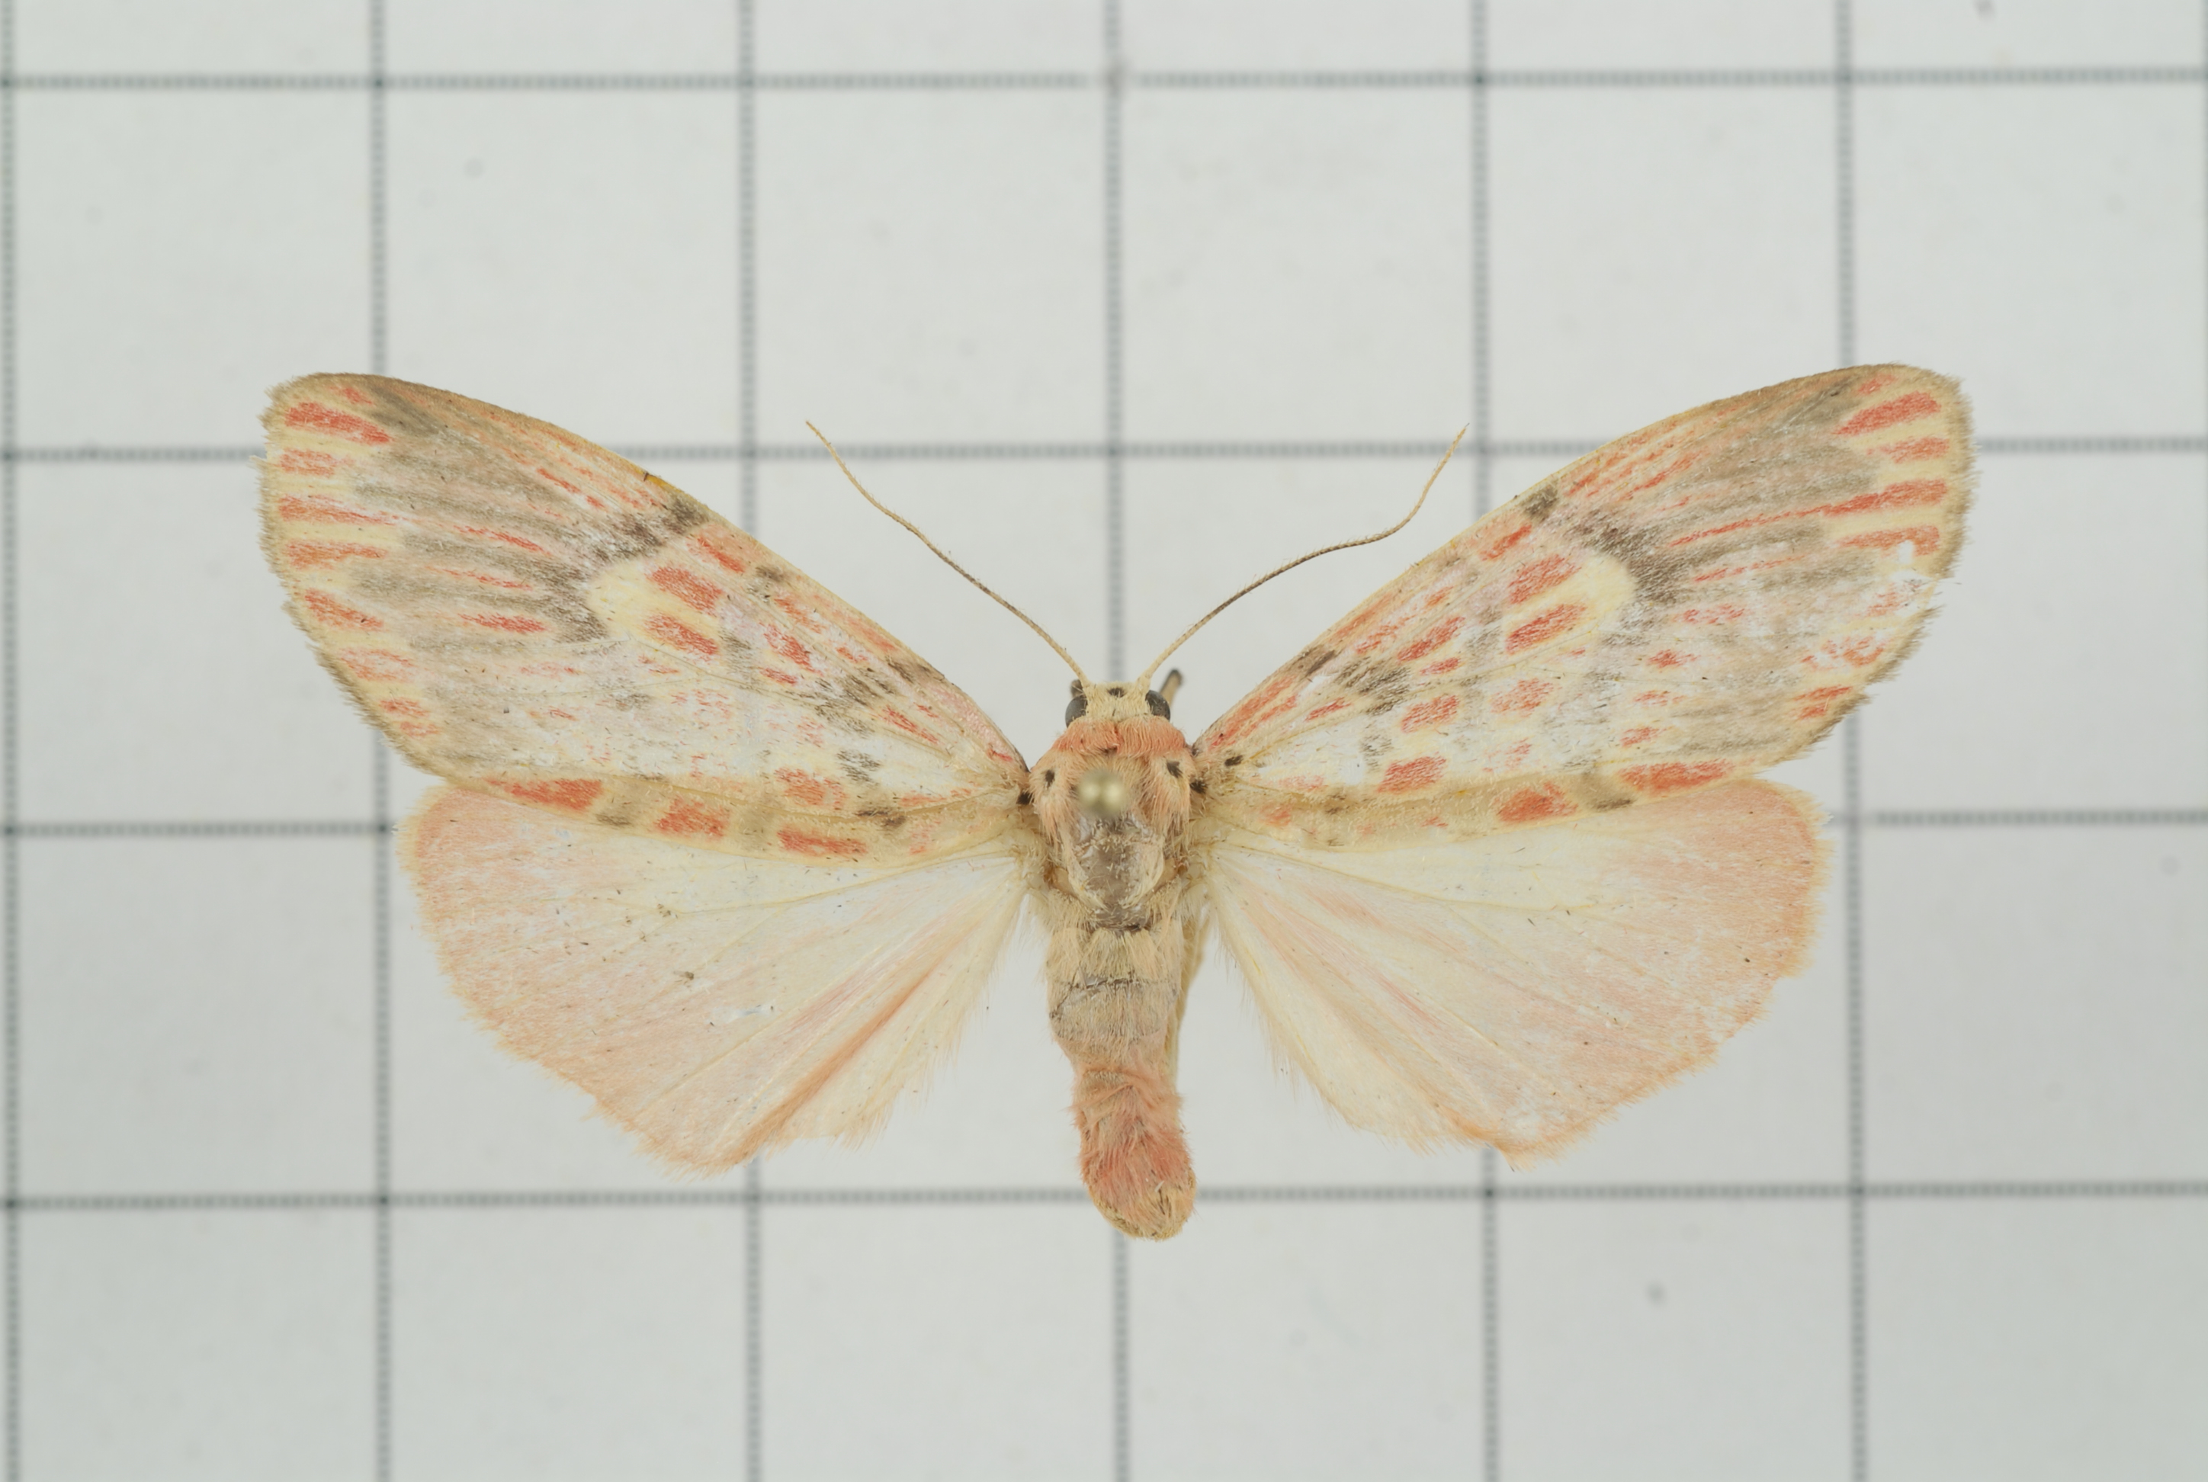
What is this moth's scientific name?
Barsine fuscozonata
